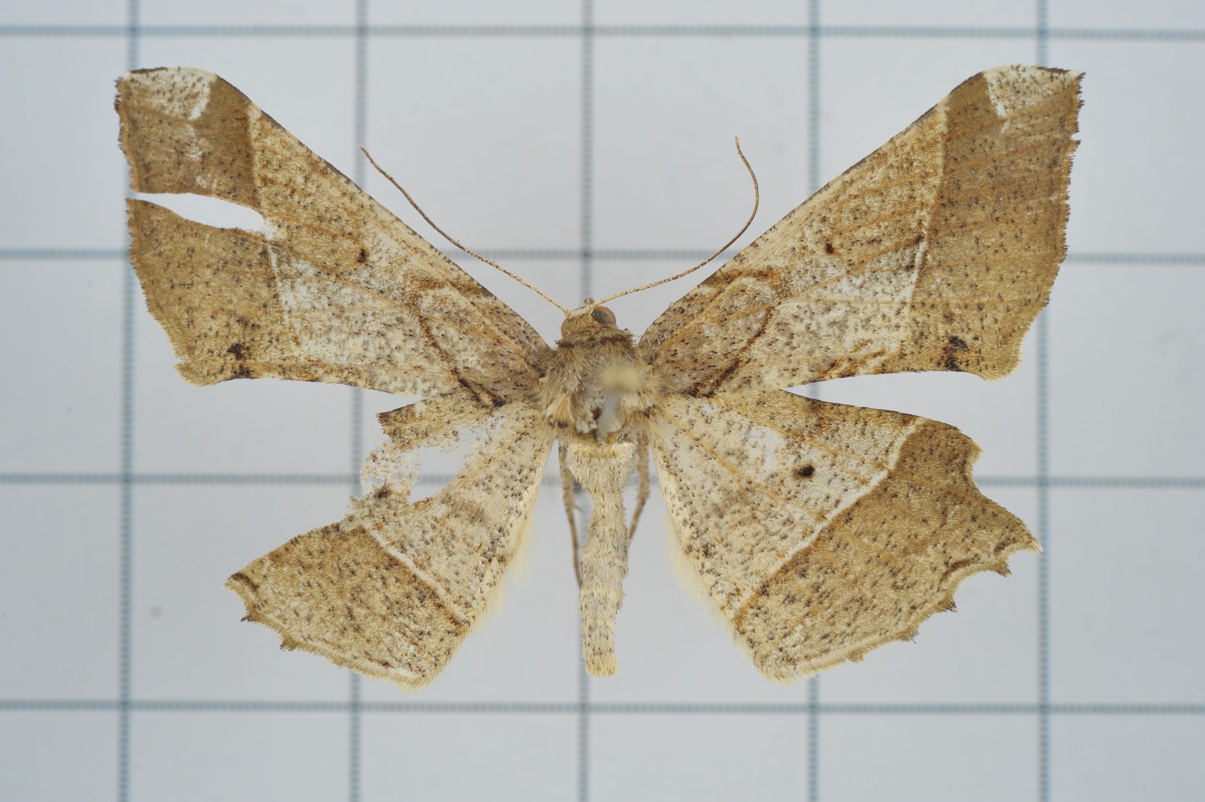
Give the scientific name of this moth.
Krananda latimarginaria
